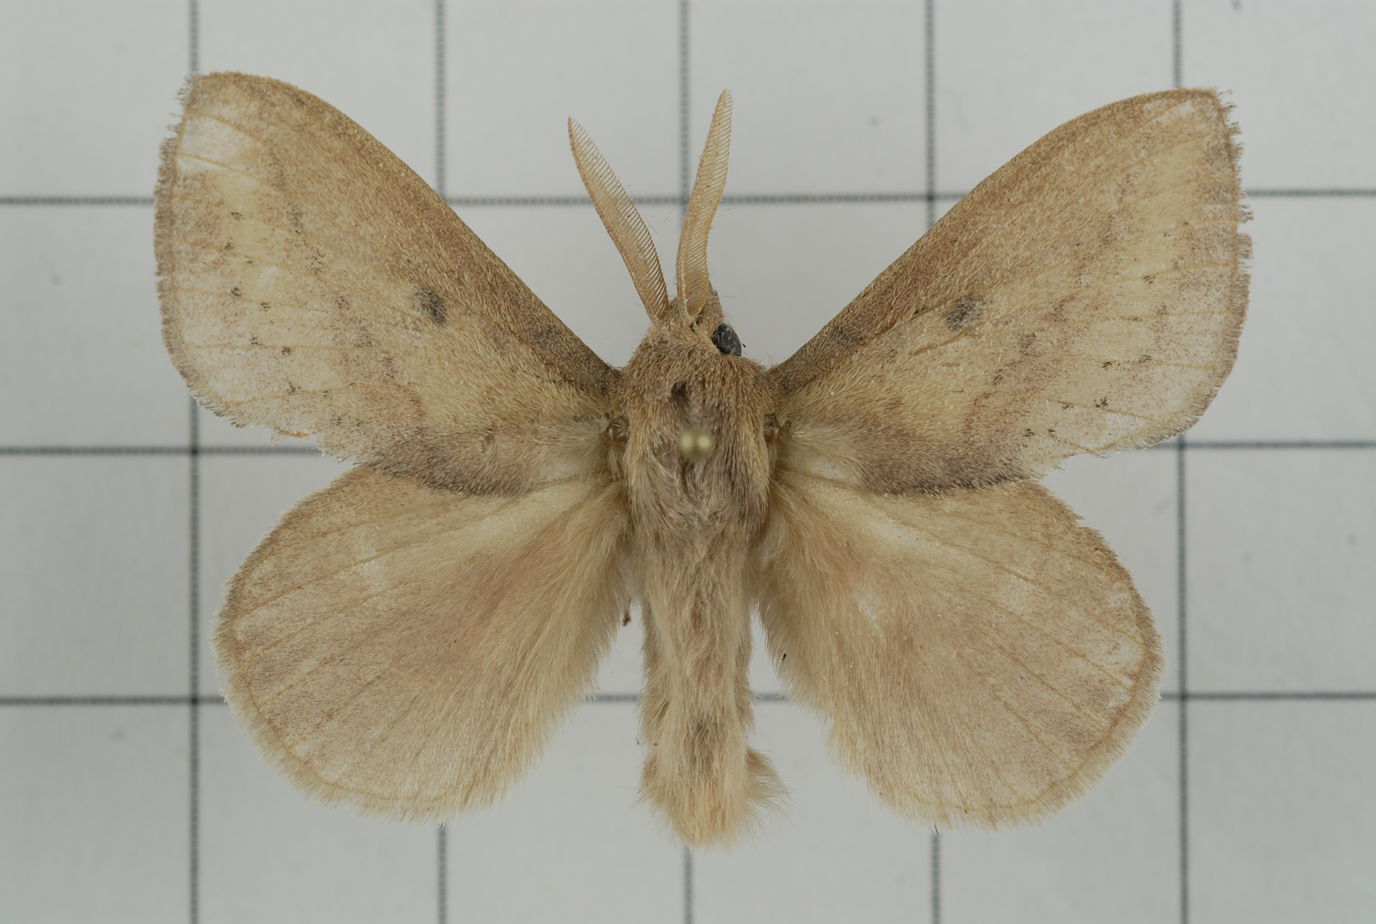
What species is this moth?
Euthrix nigropuncta
